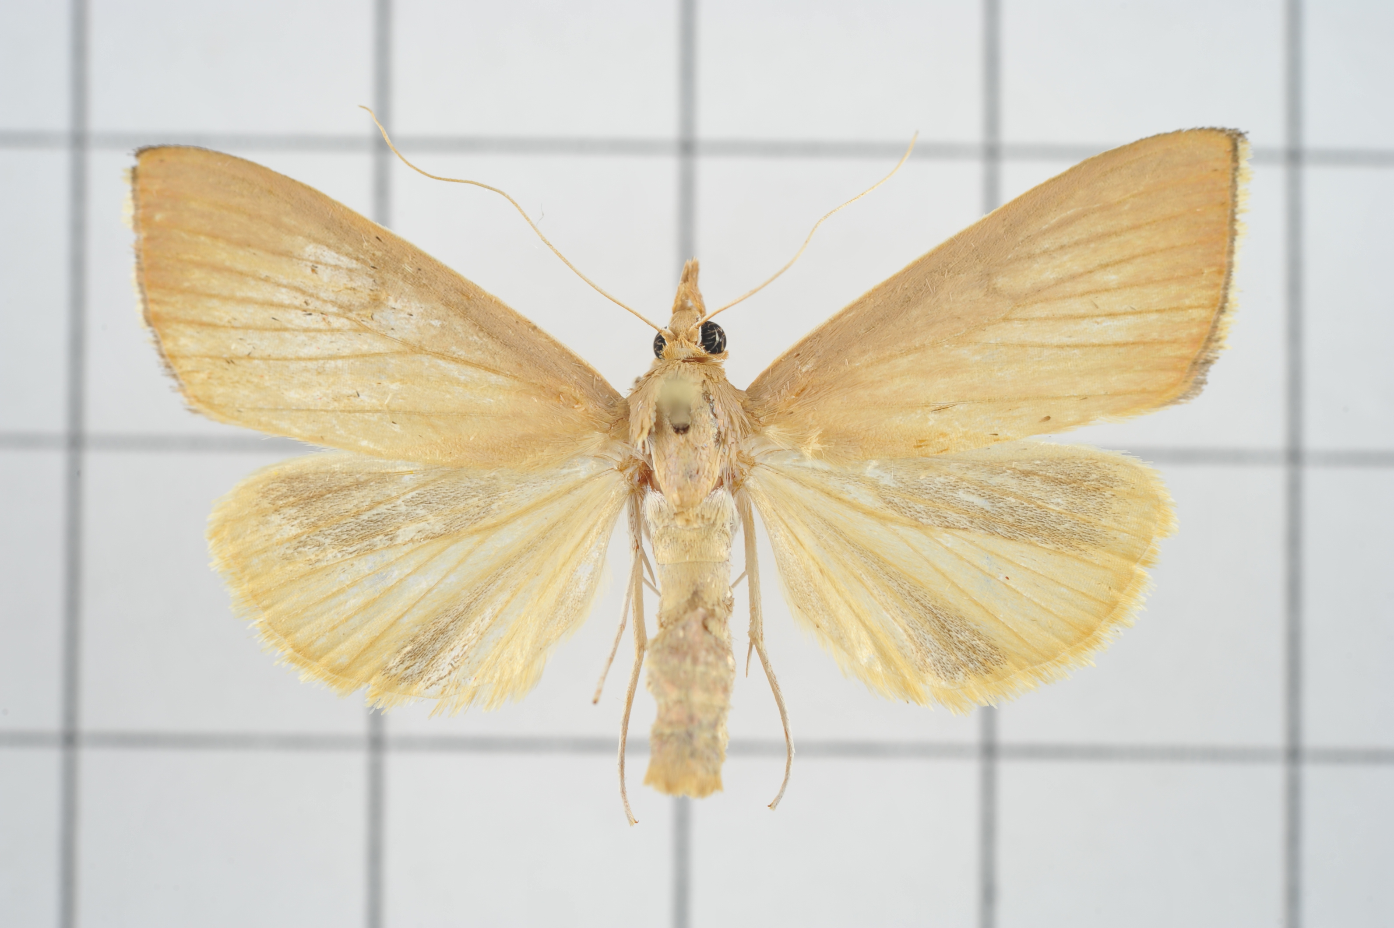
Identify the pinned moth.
Eumorphobotys eumorphalis
